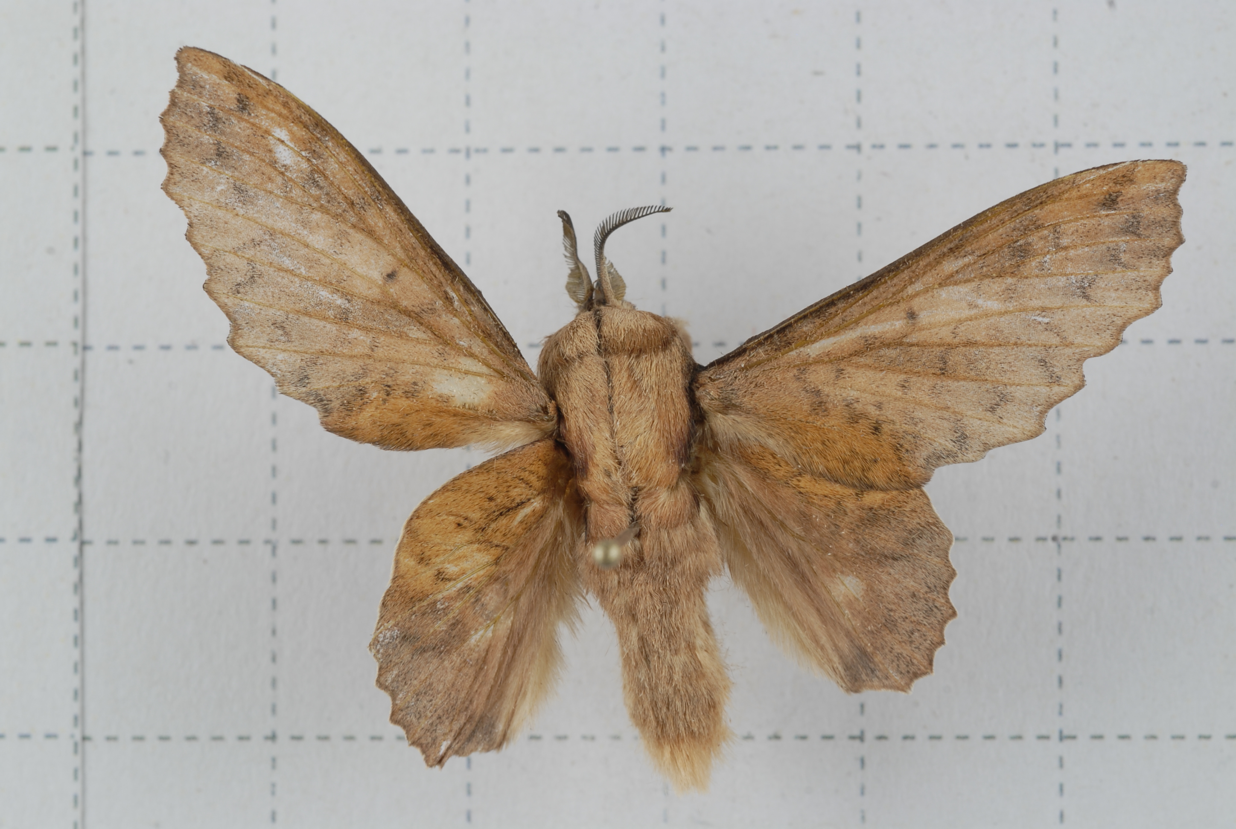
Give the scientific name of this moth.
Gastropacha horishana horishana
